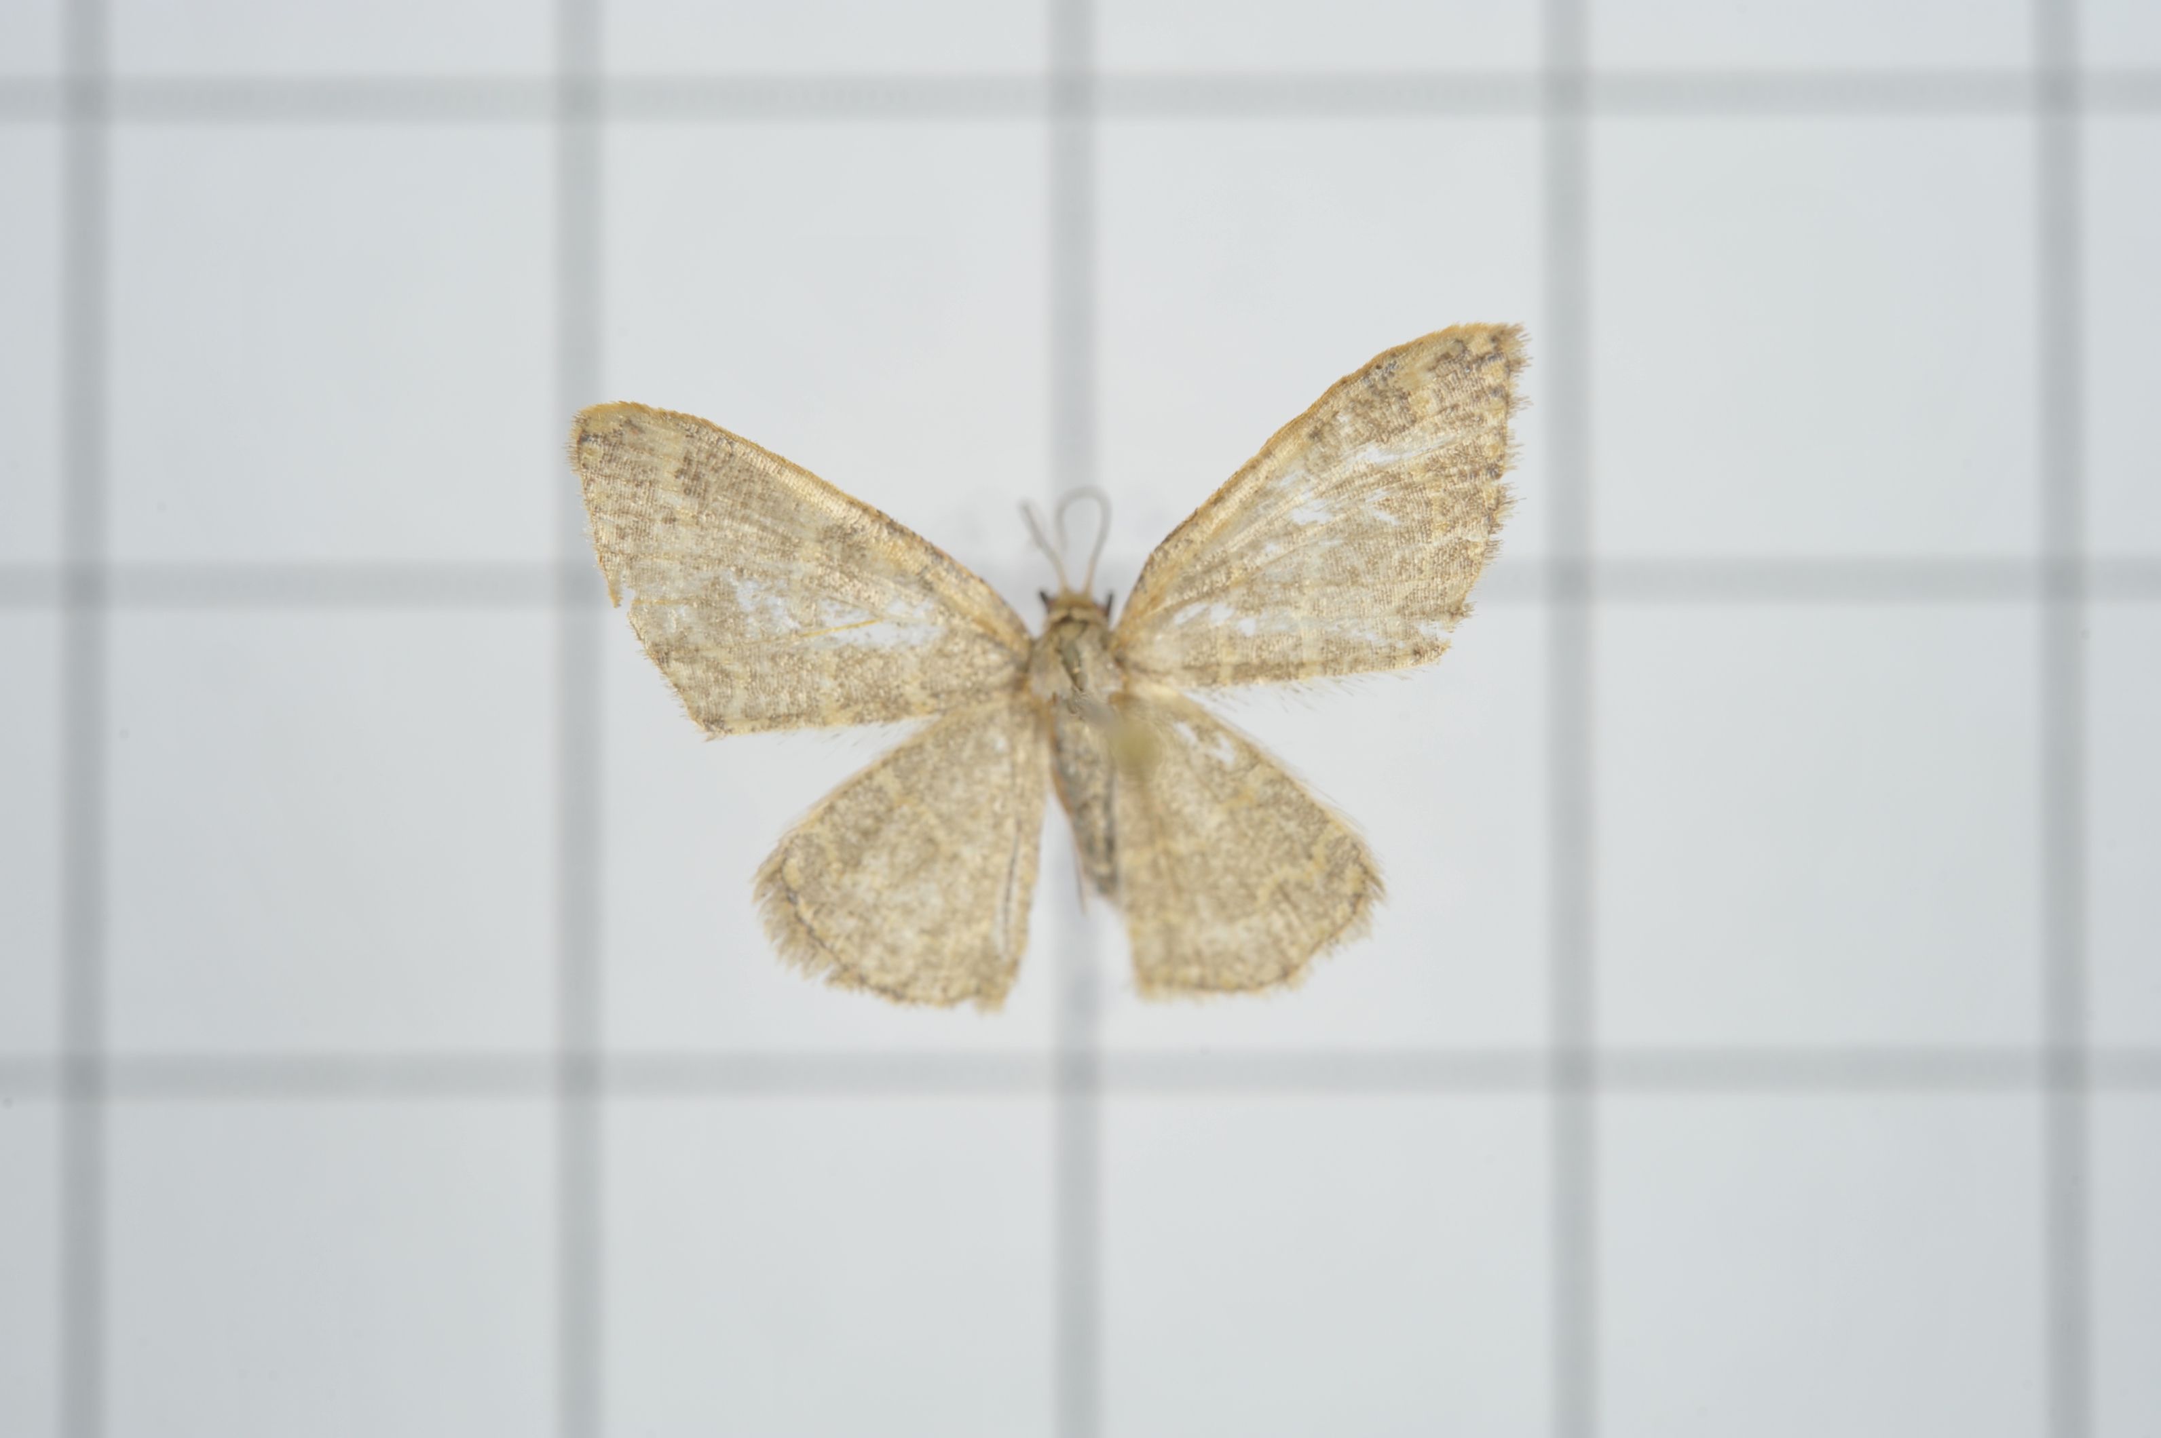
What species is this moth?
Lophophleps purpurea
